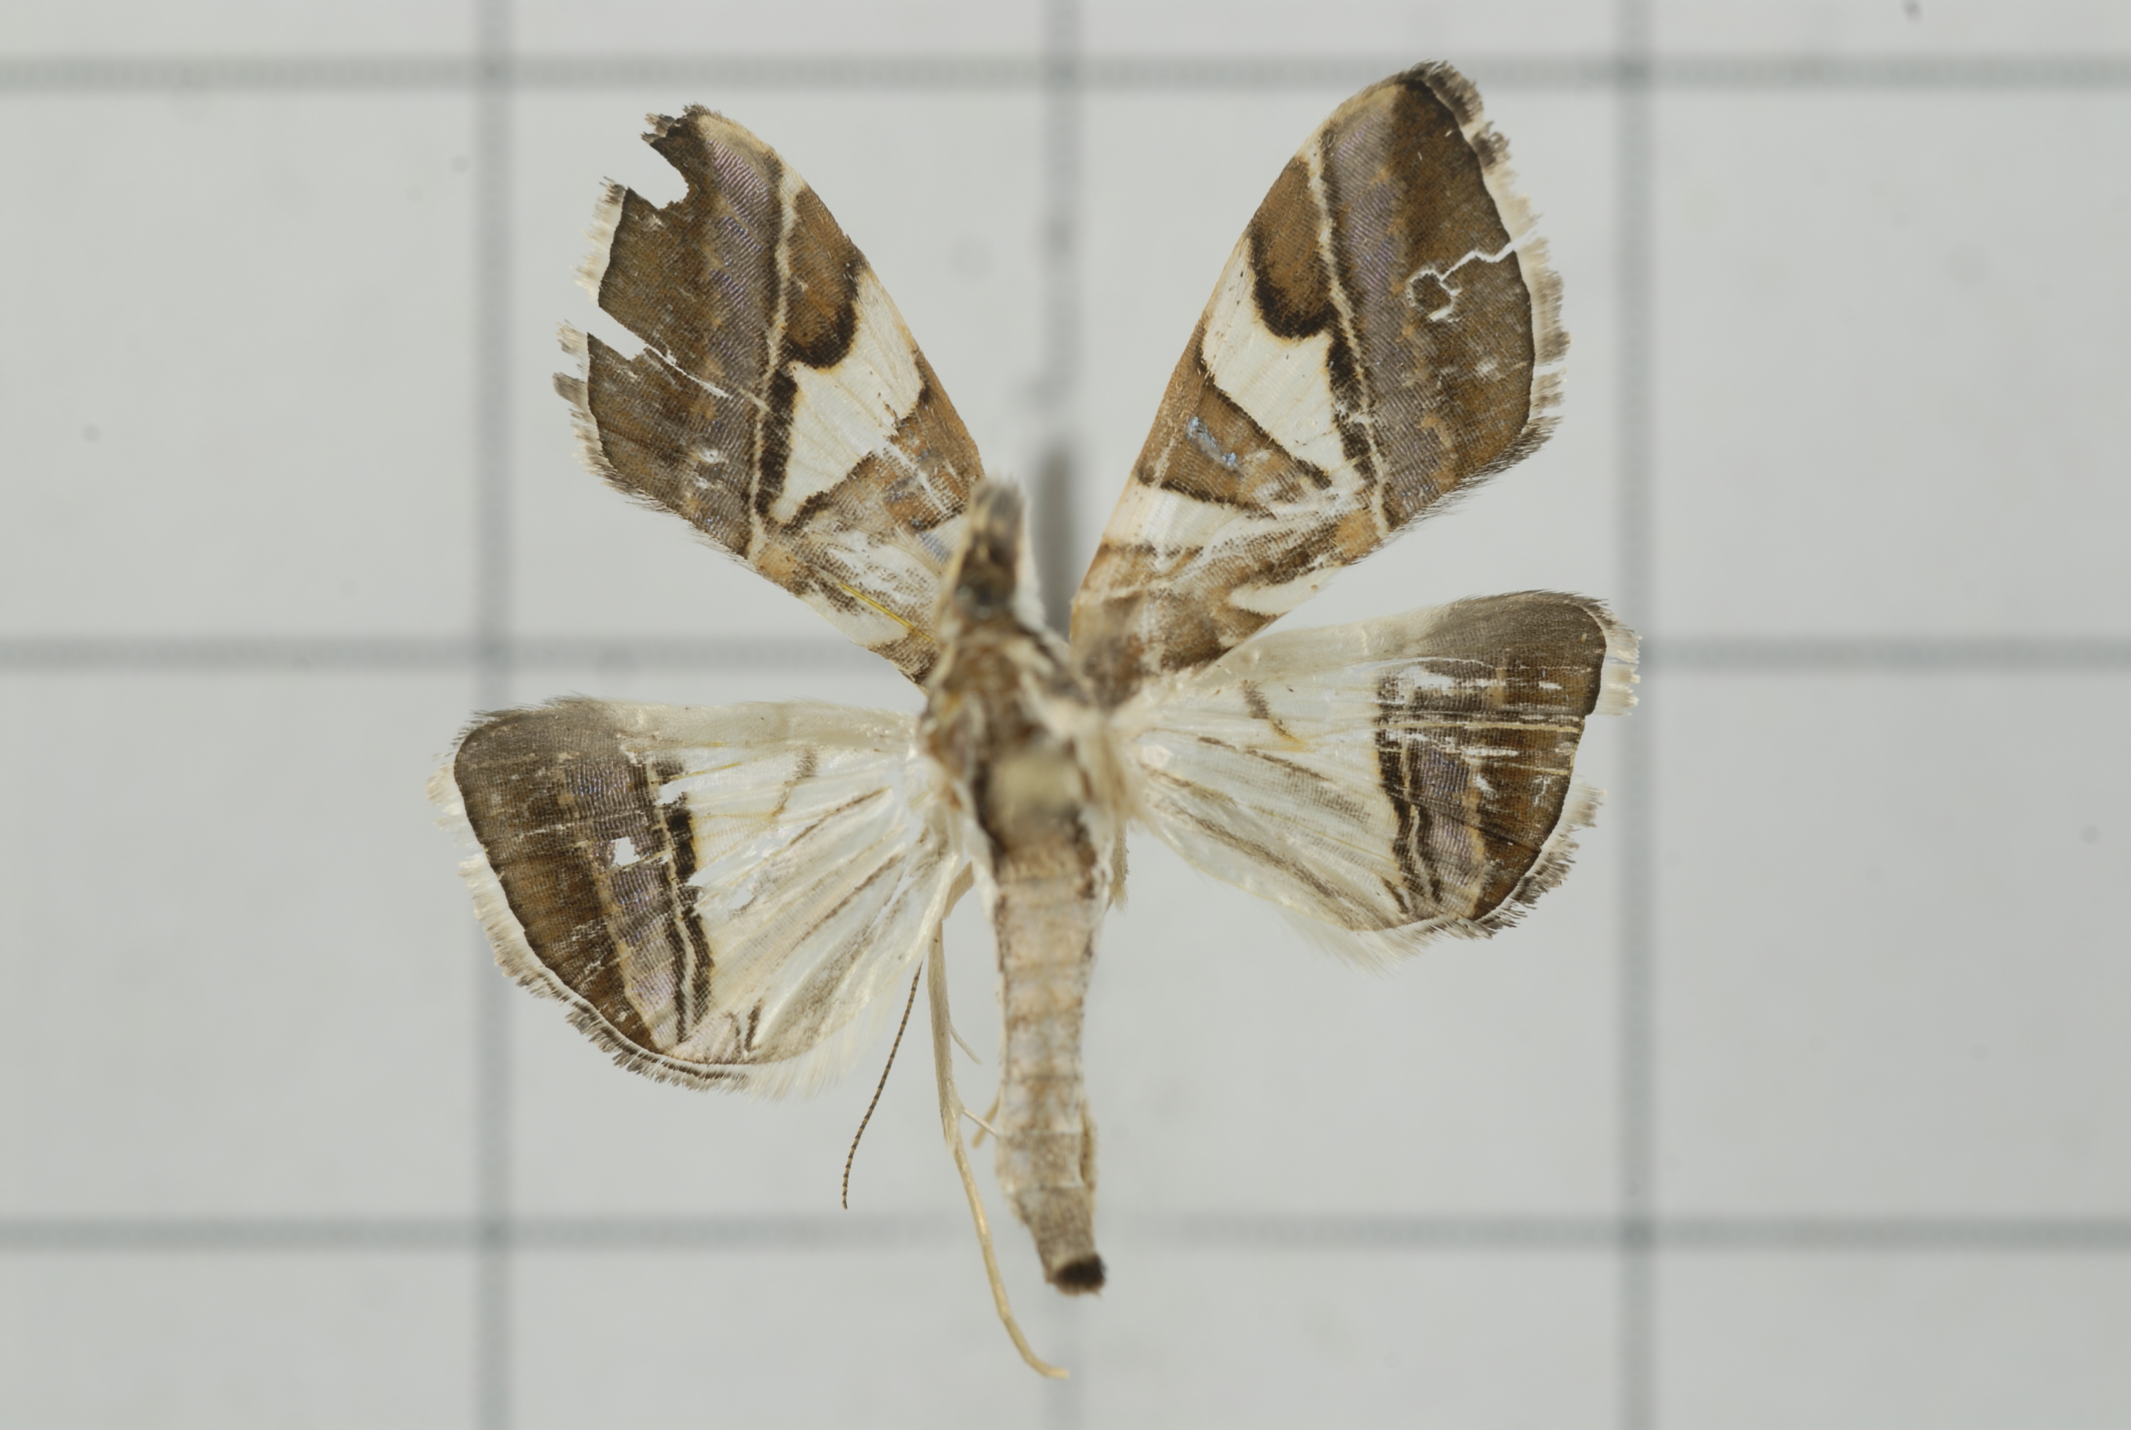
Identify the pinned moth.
Agrioglypta itysalis
